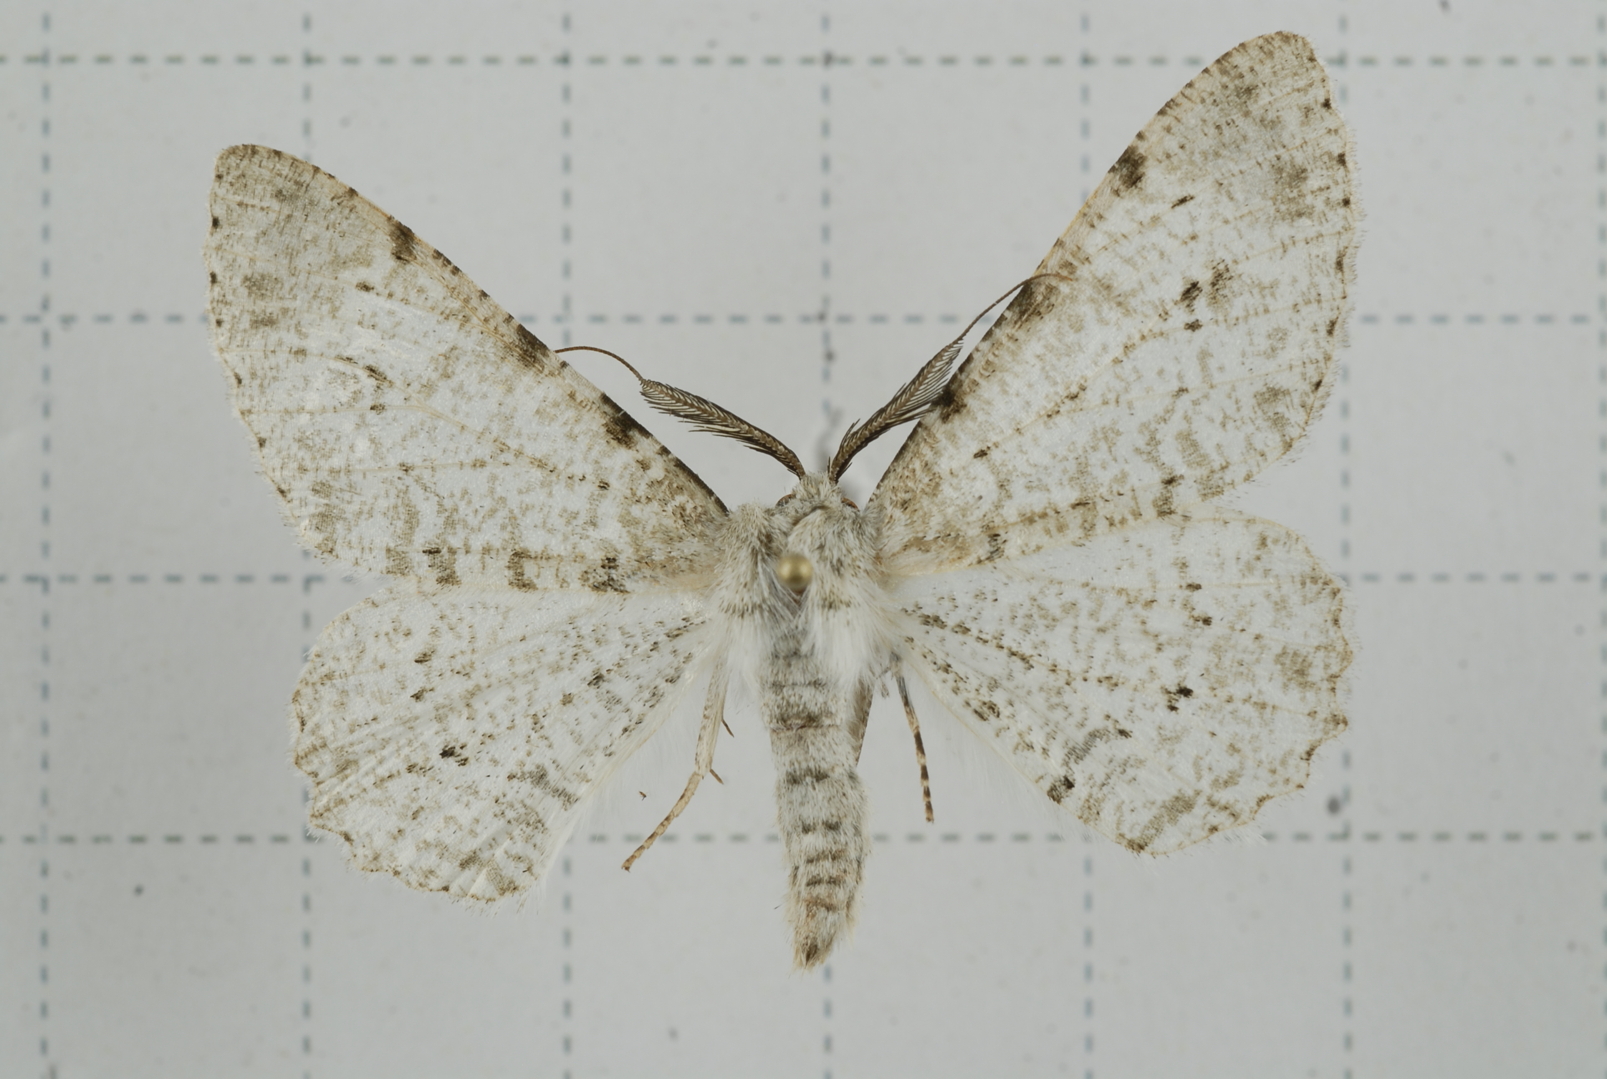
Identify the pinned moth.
Lassaba parvalbidaria parvalbidaria
